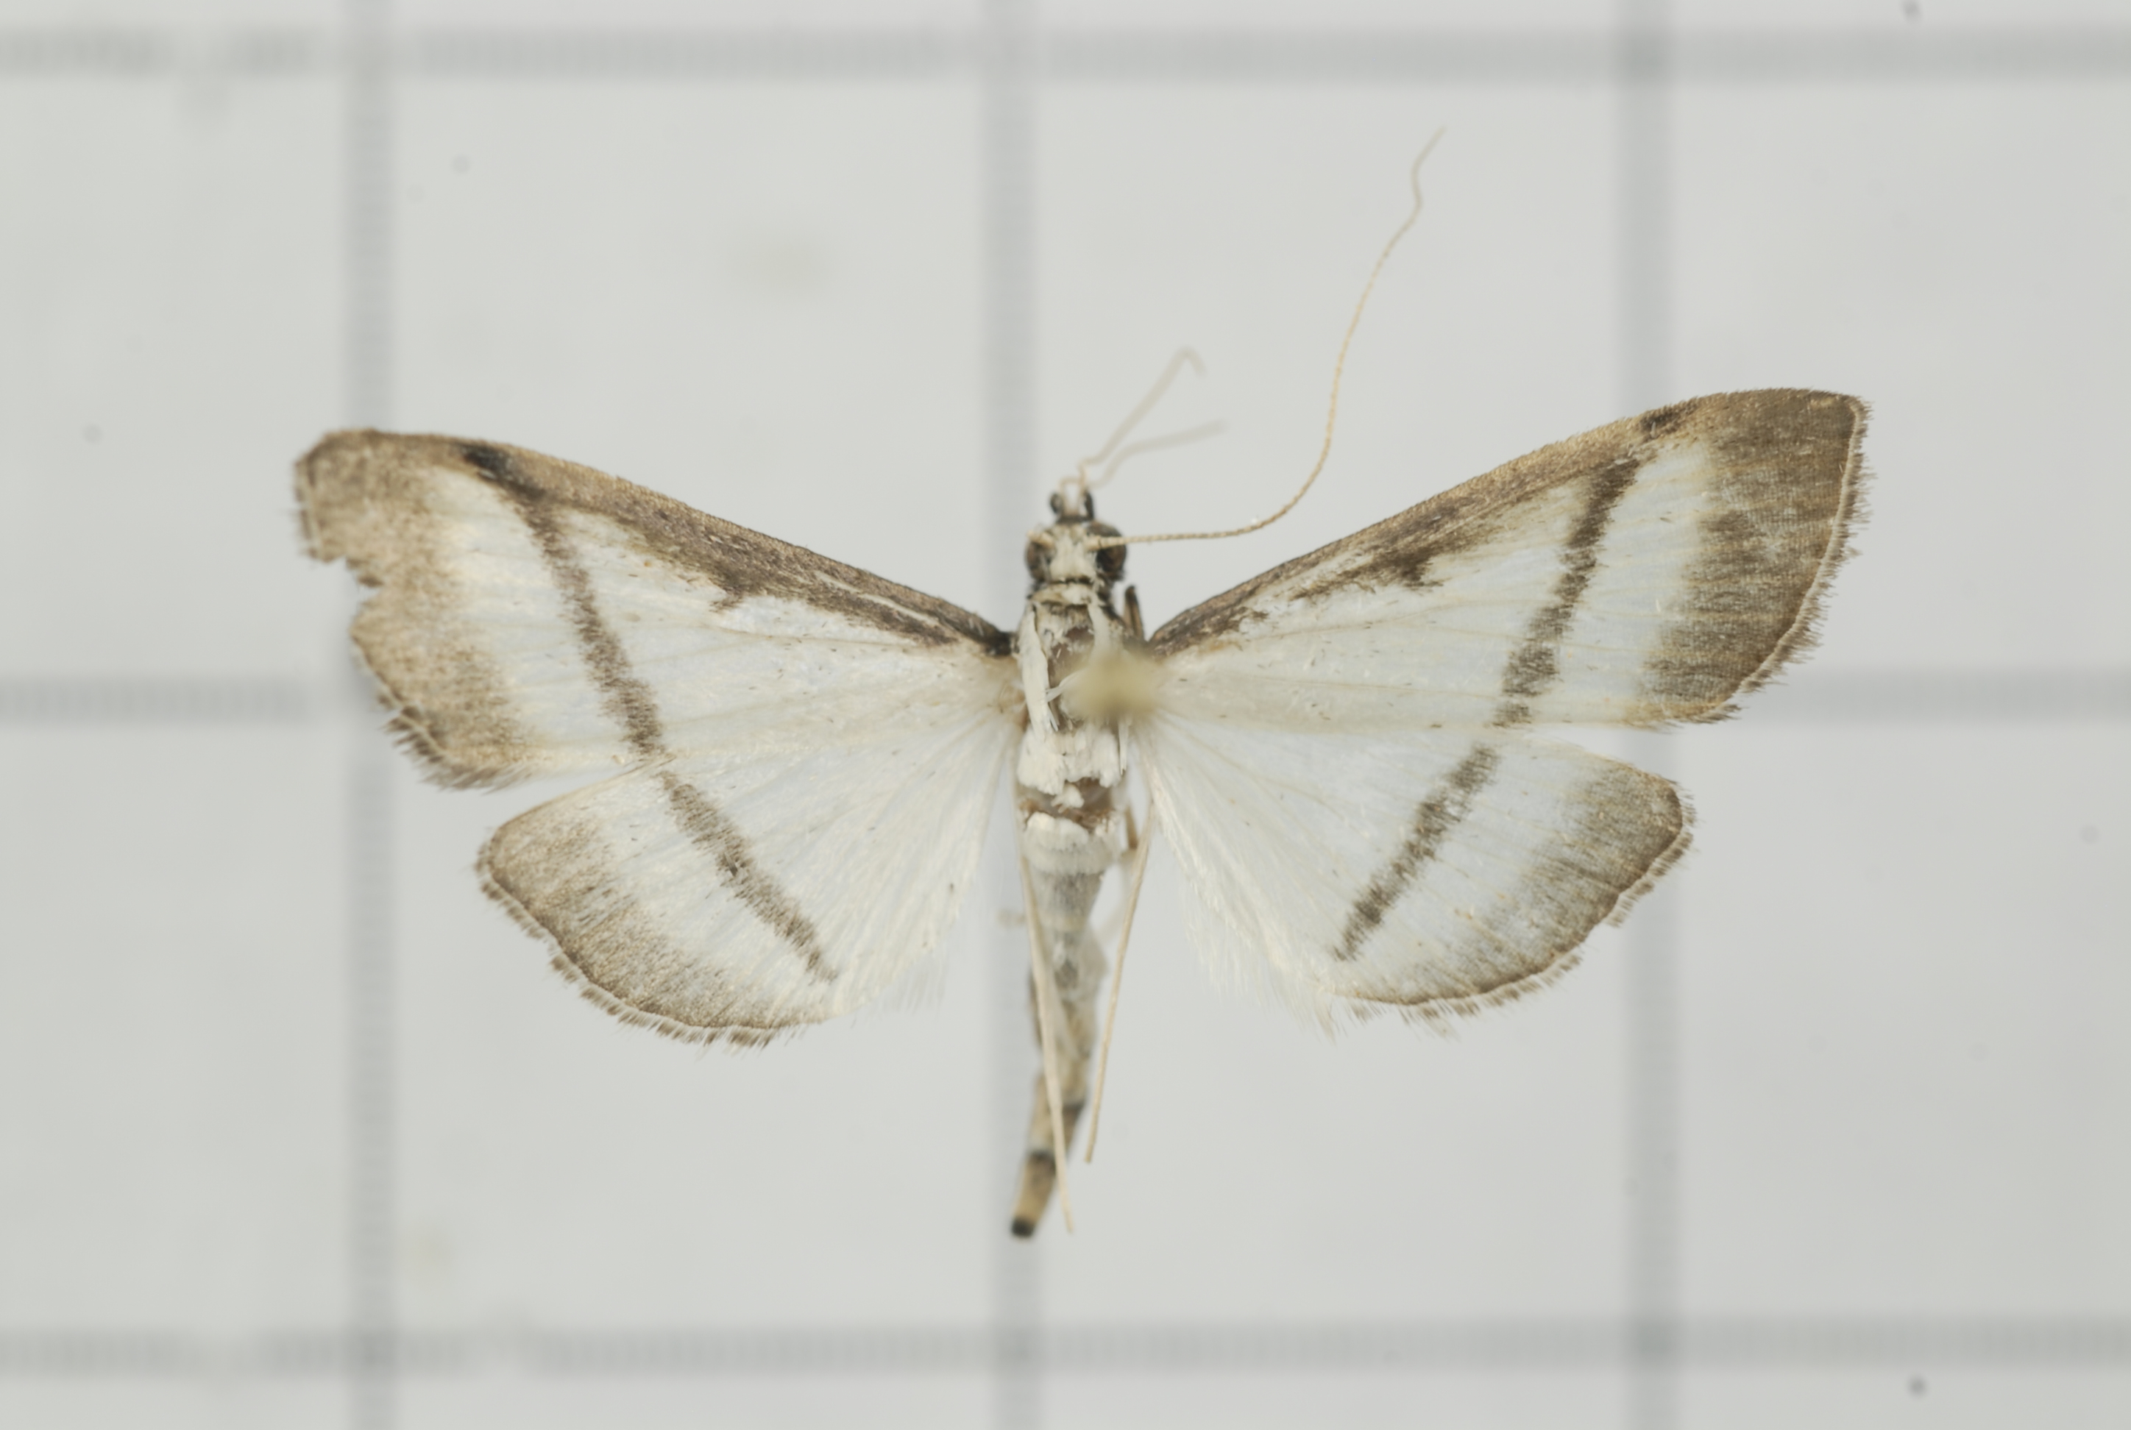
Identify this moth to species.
Bradina diagonalis
